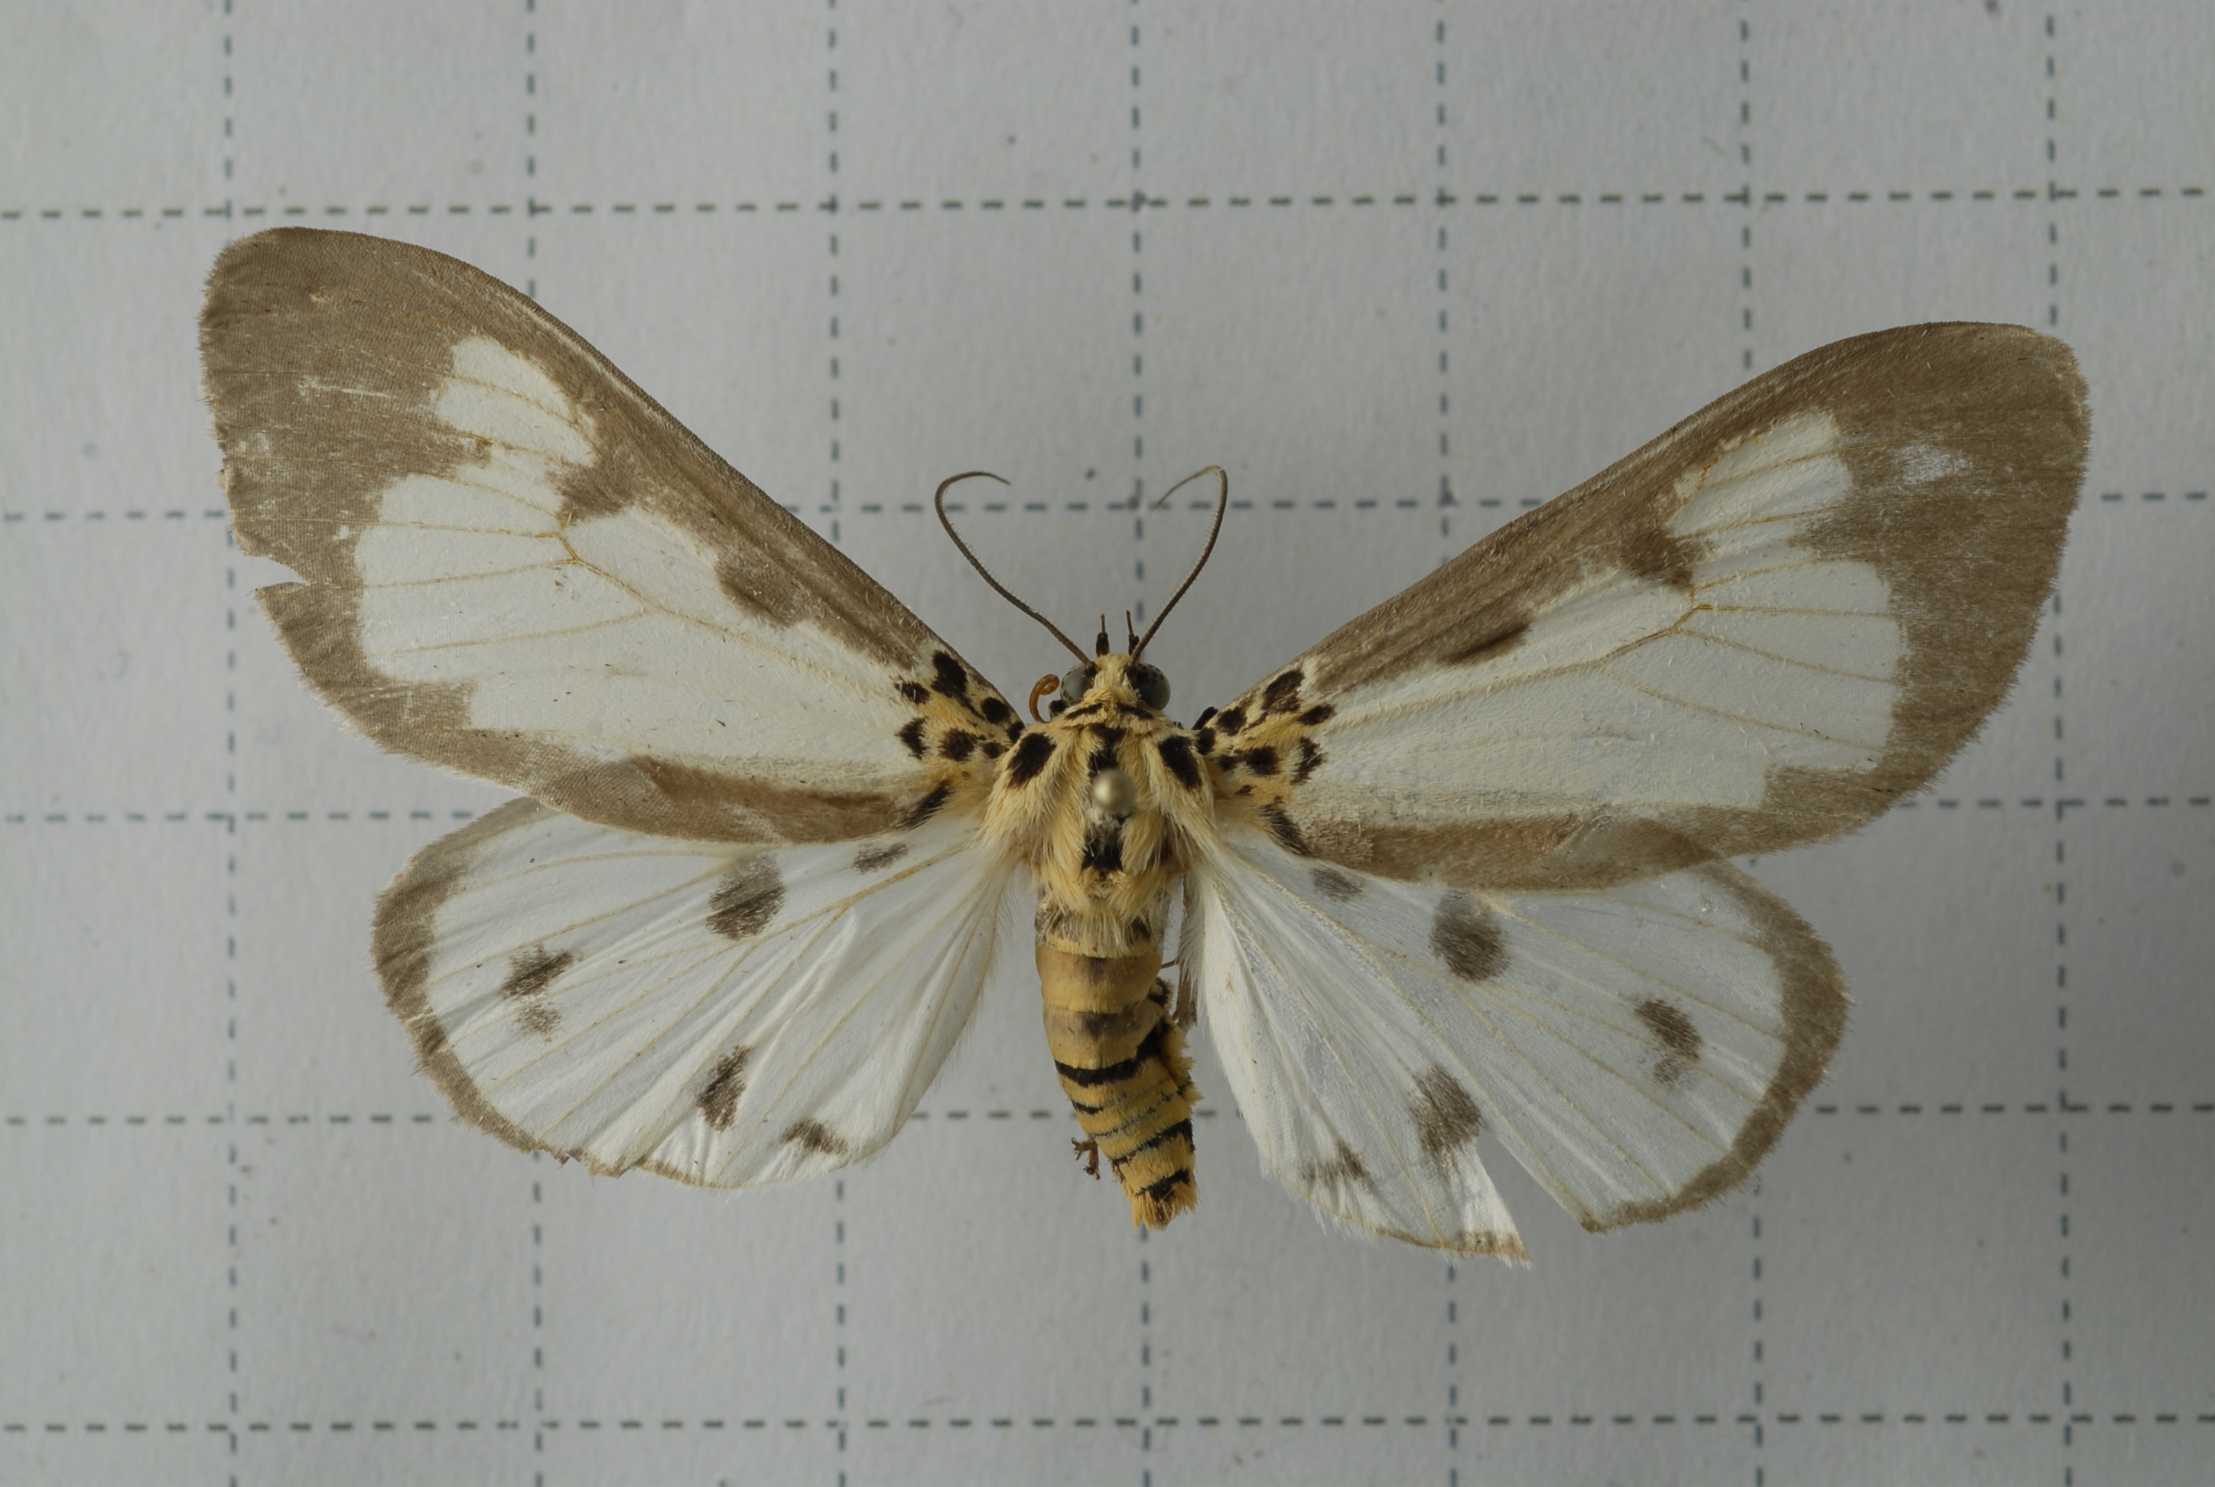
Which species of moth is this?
Asota plana lacteata
